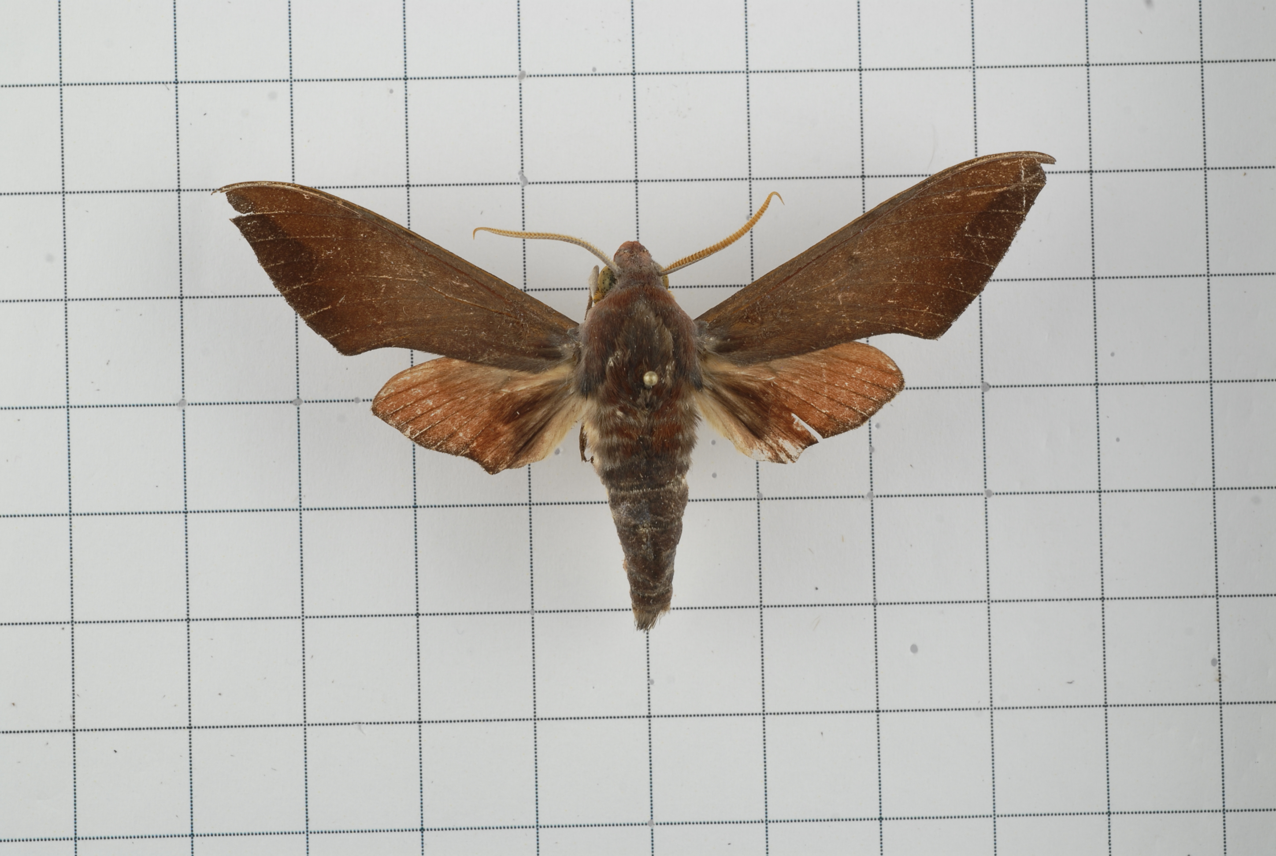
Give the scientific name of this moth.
Dahira rubiginosa fukienensis
